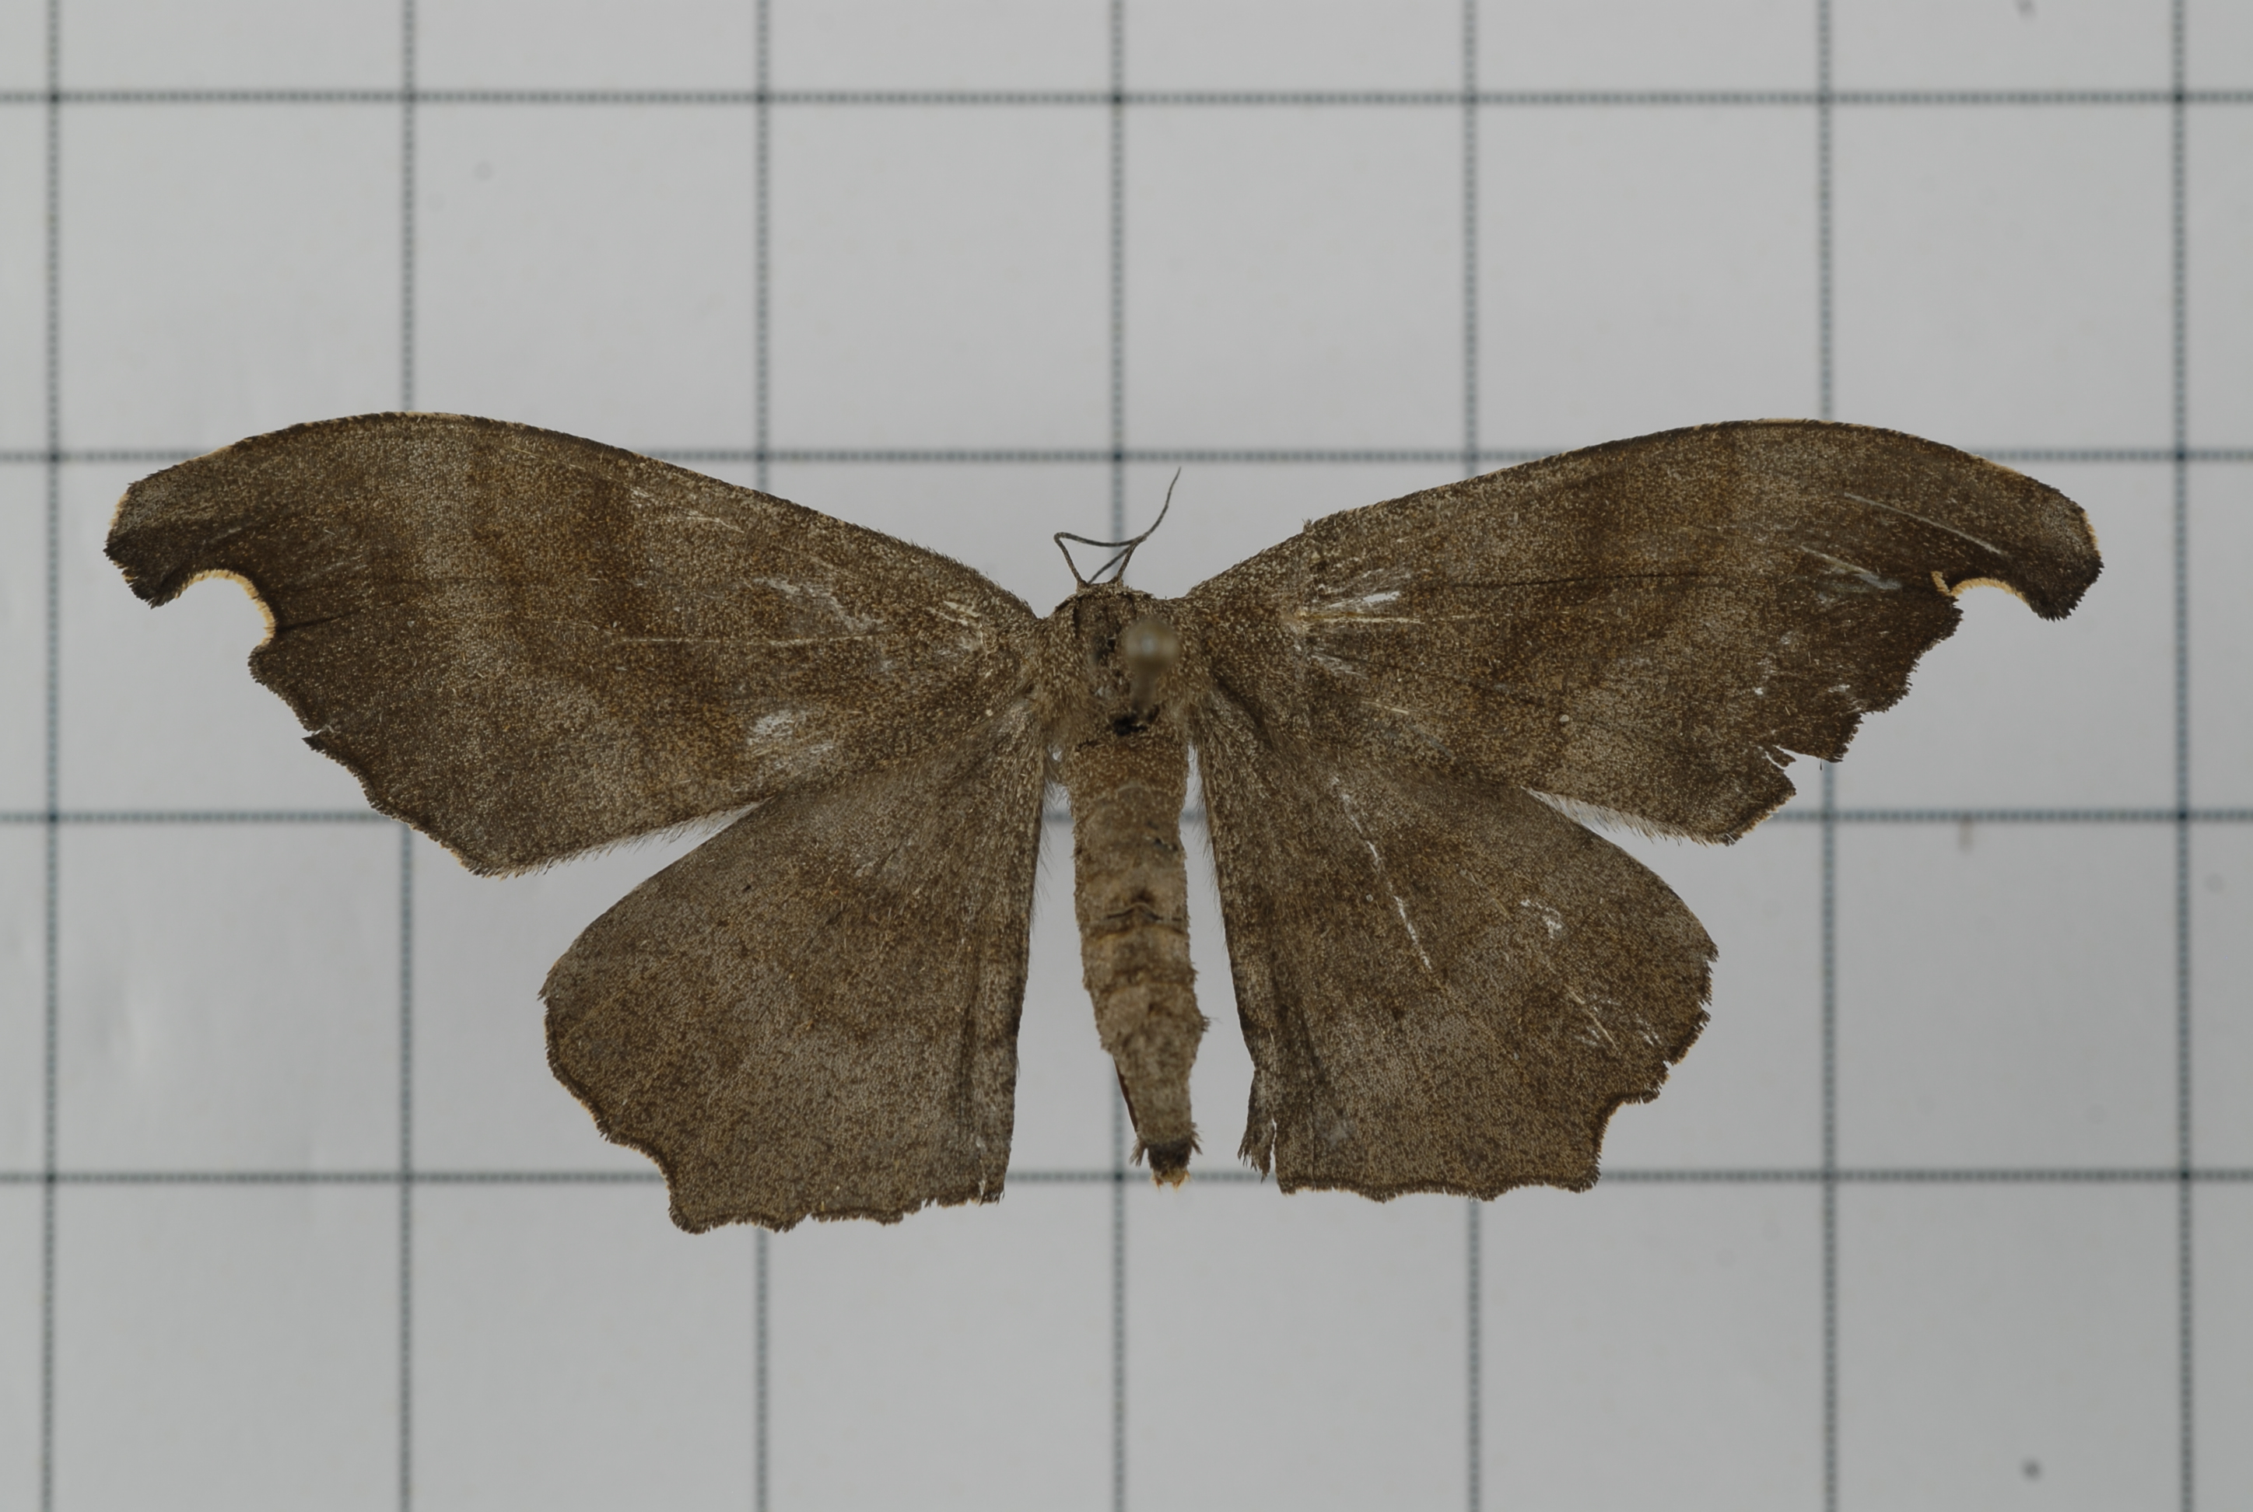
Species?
Hyposidra talaca talaca
